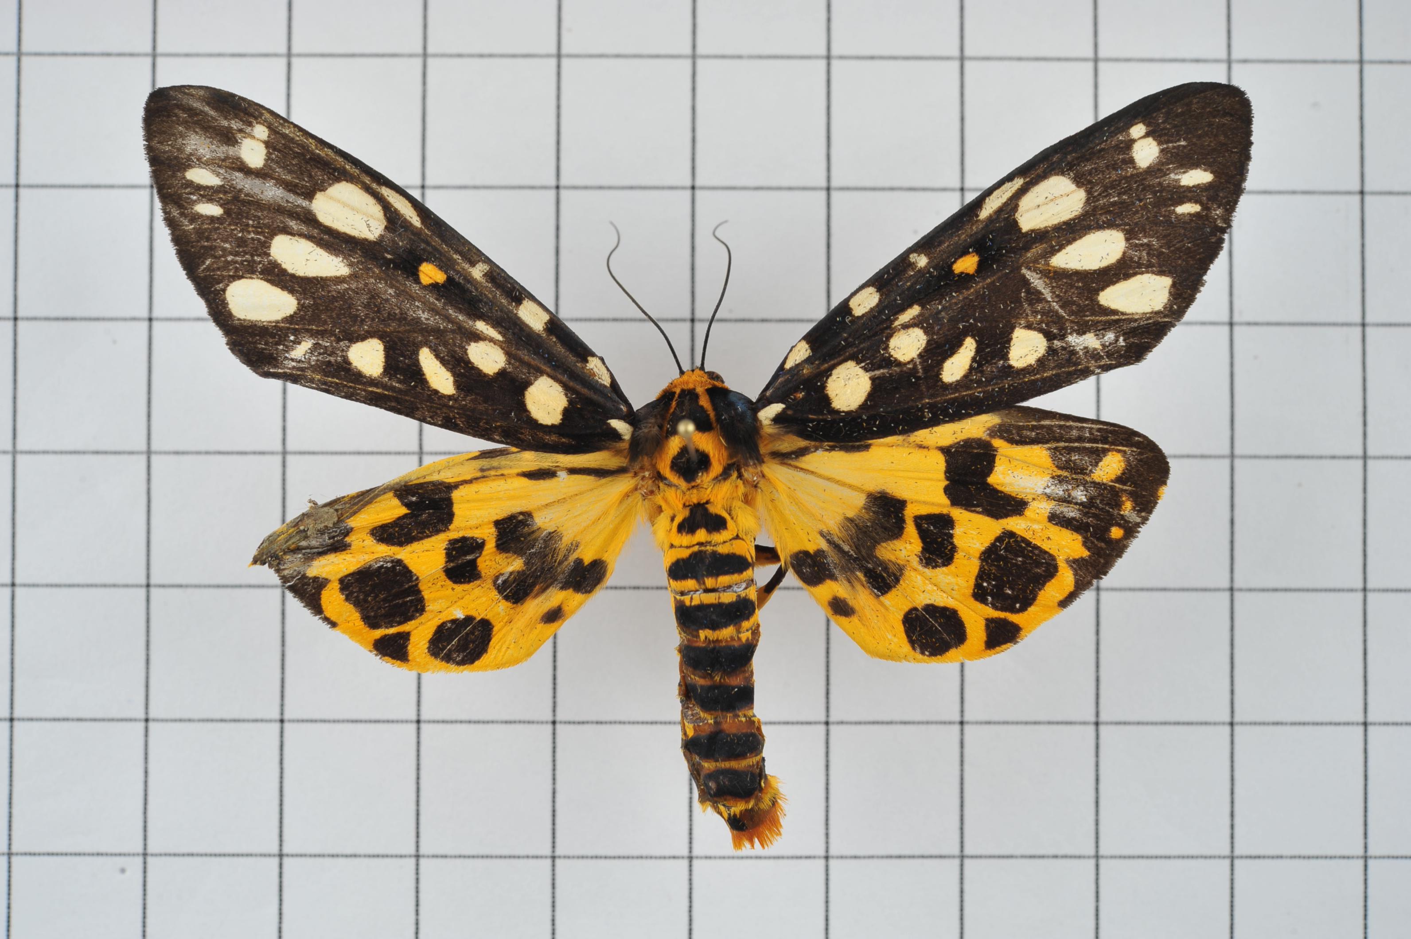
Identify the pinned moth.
Aglaomorpha histrio formosana
